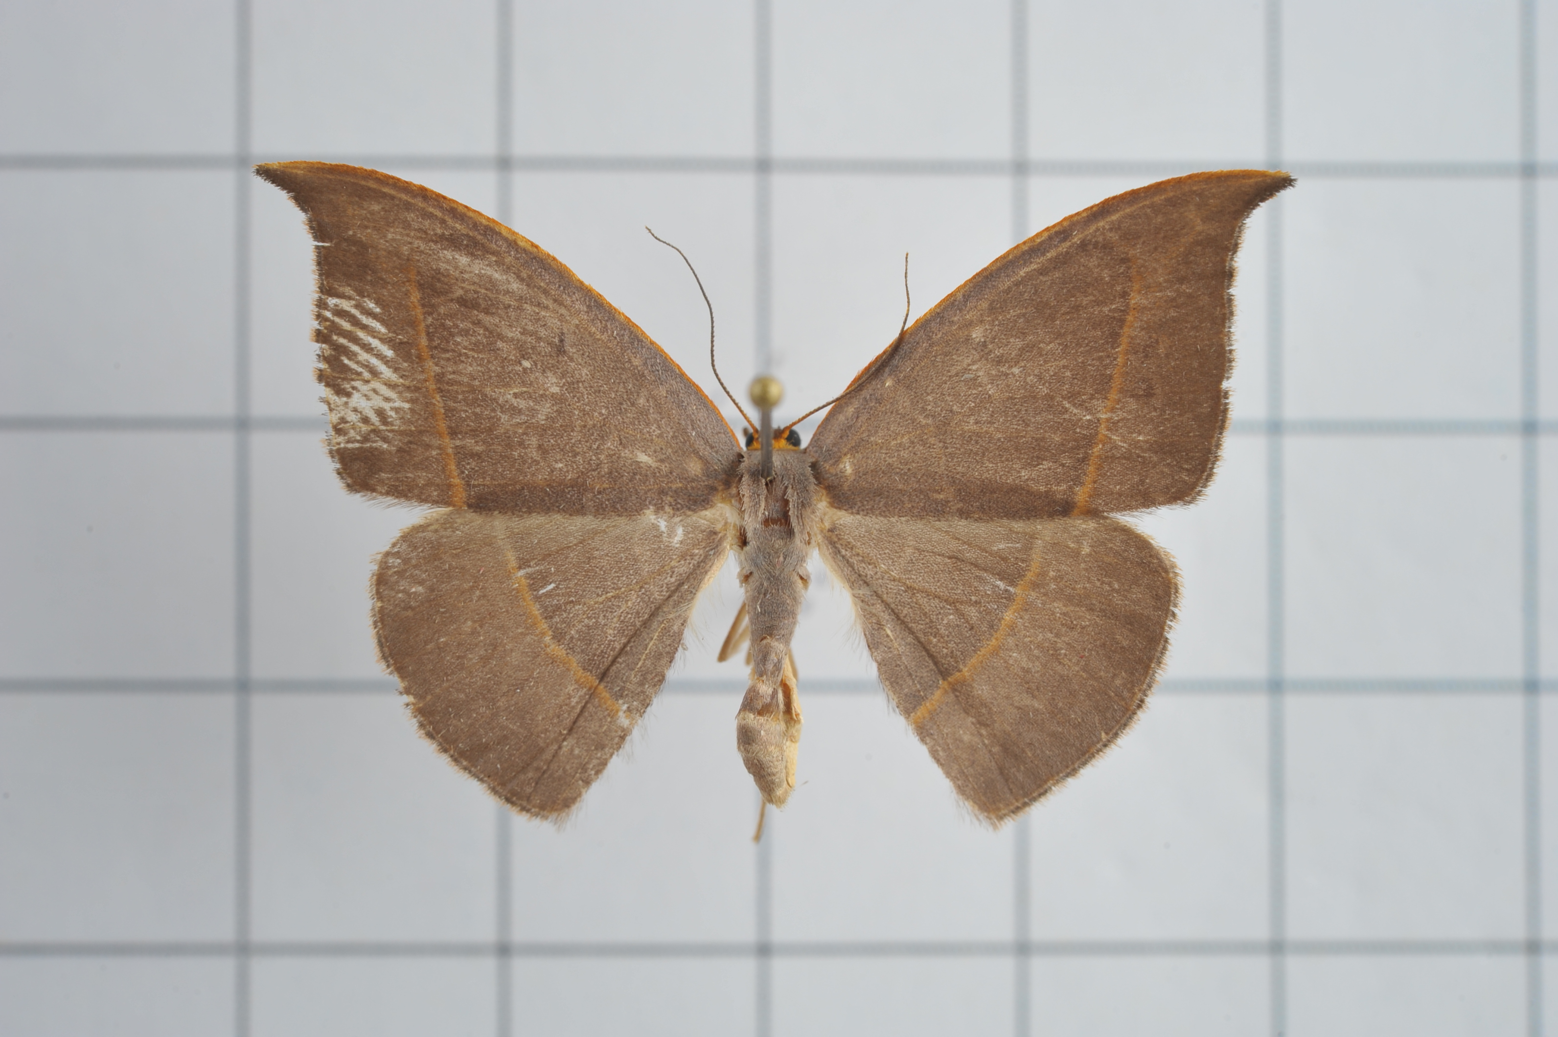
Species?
Microblepsis violacea
